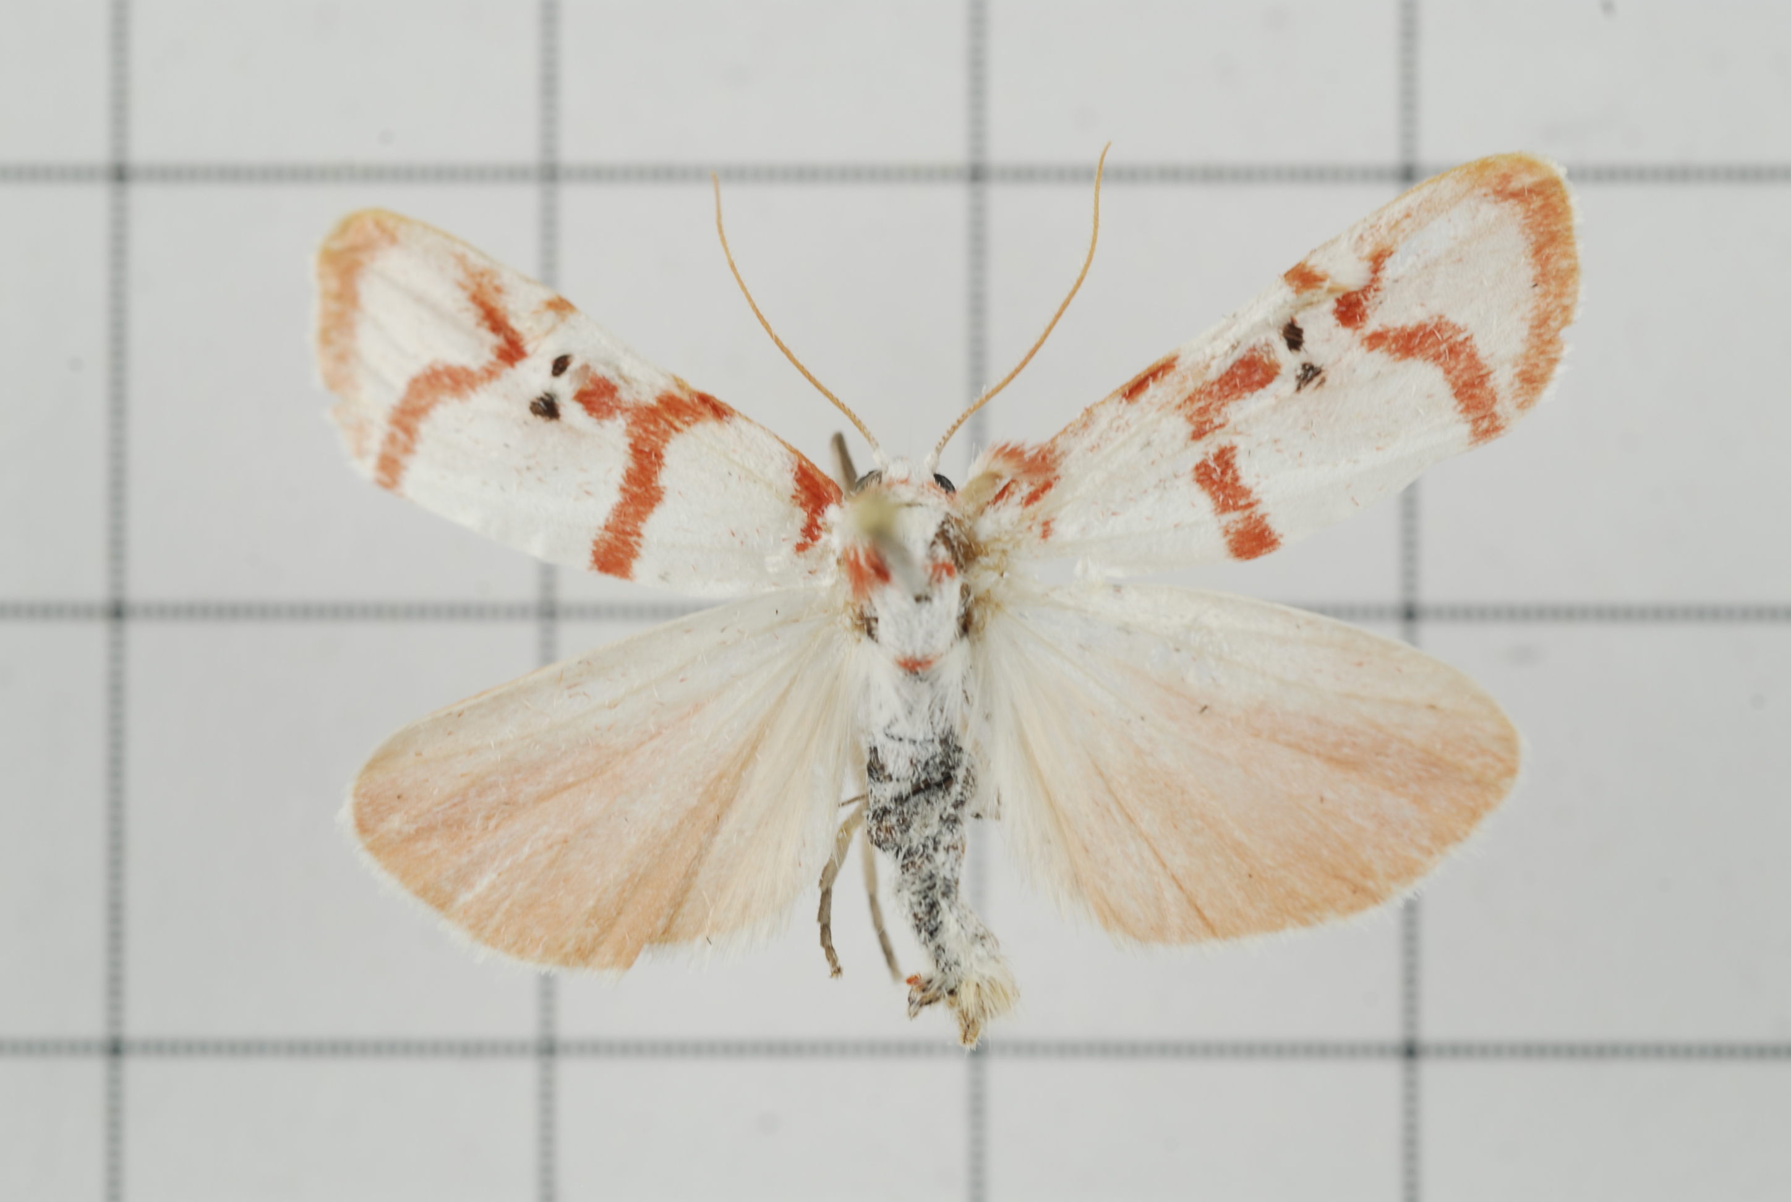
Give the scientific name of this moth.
Cyana hamata hamata
